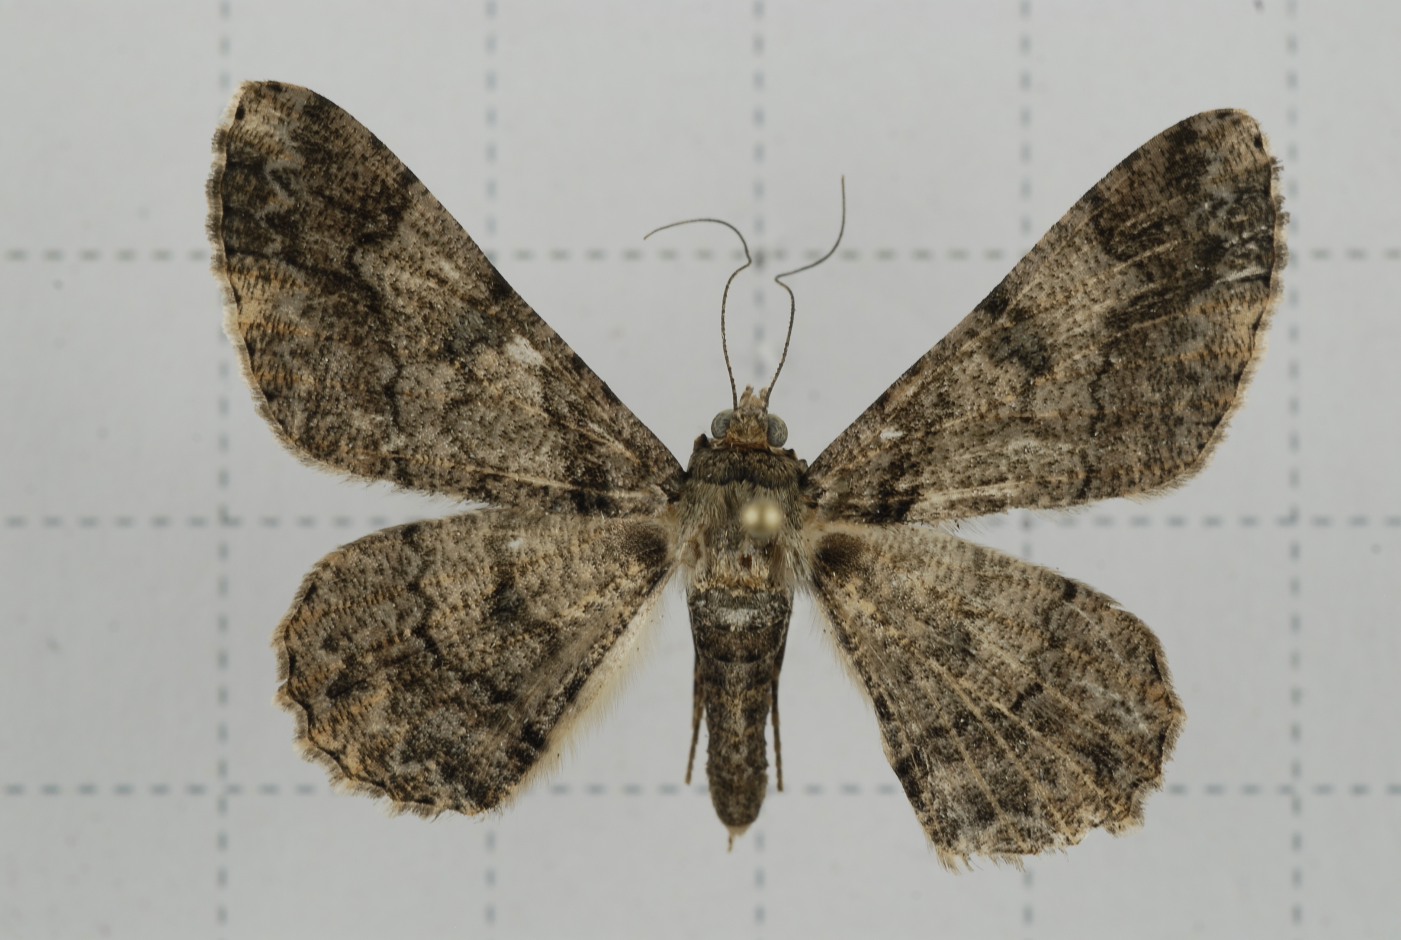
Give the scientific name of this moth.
Cleora alienaria
